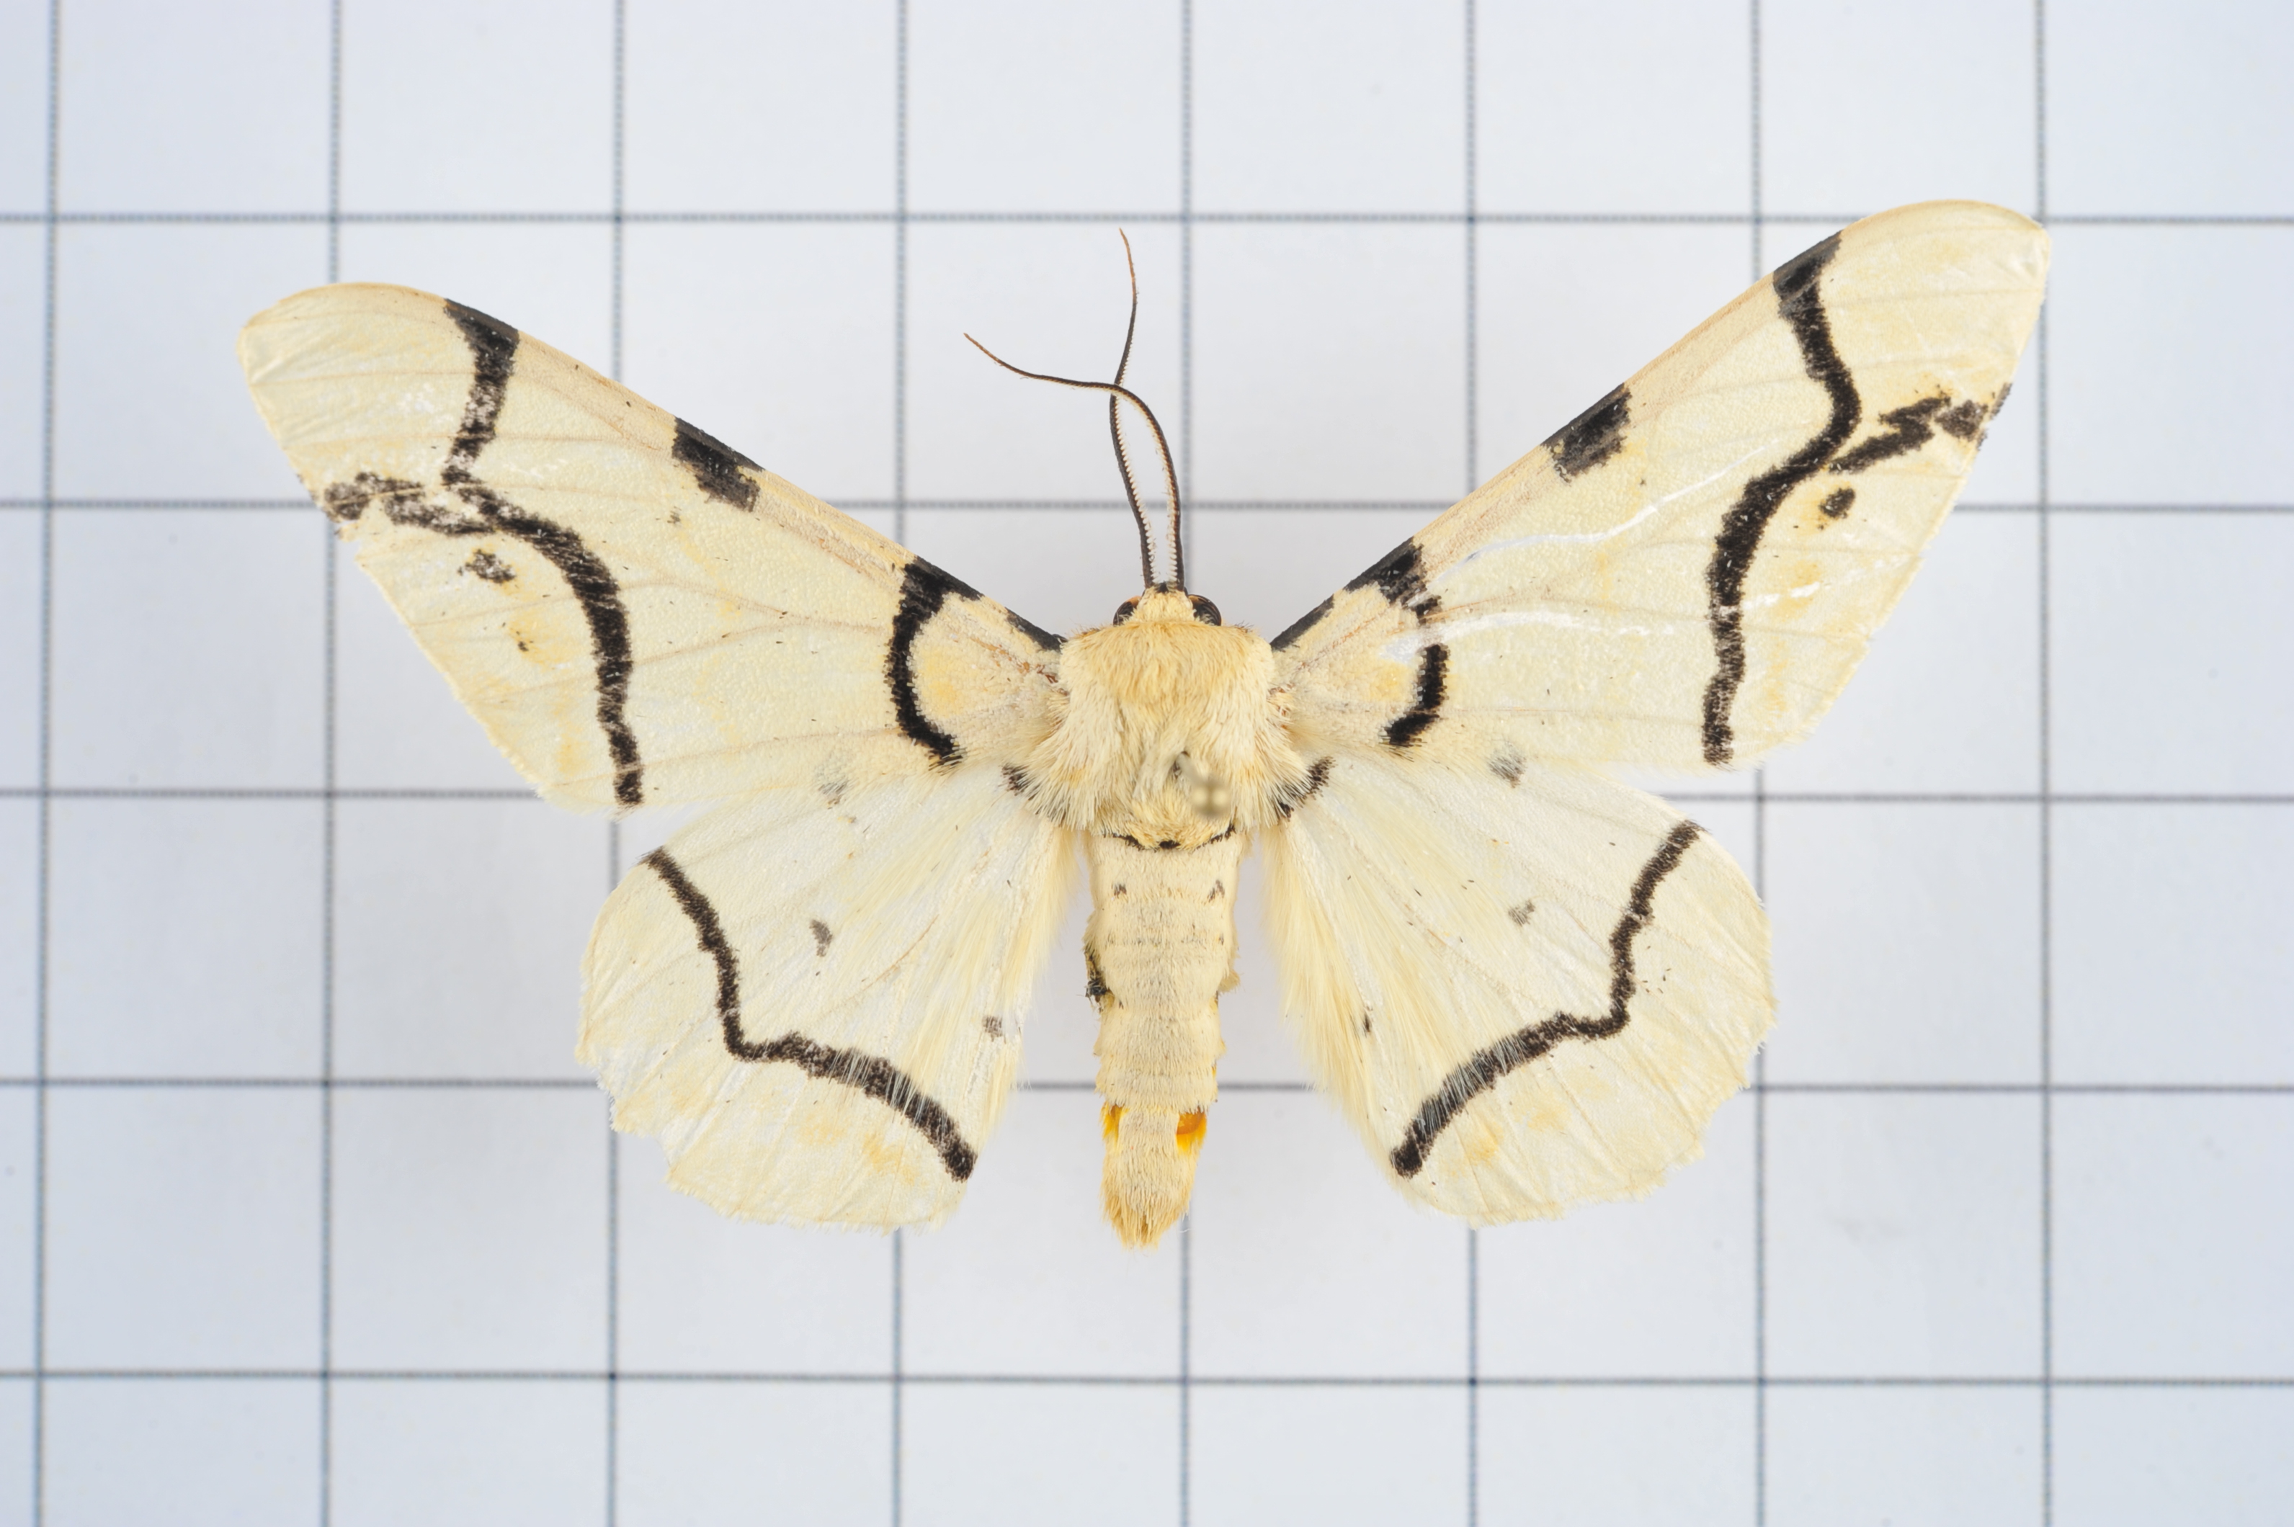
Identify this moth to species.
Biston perclara
